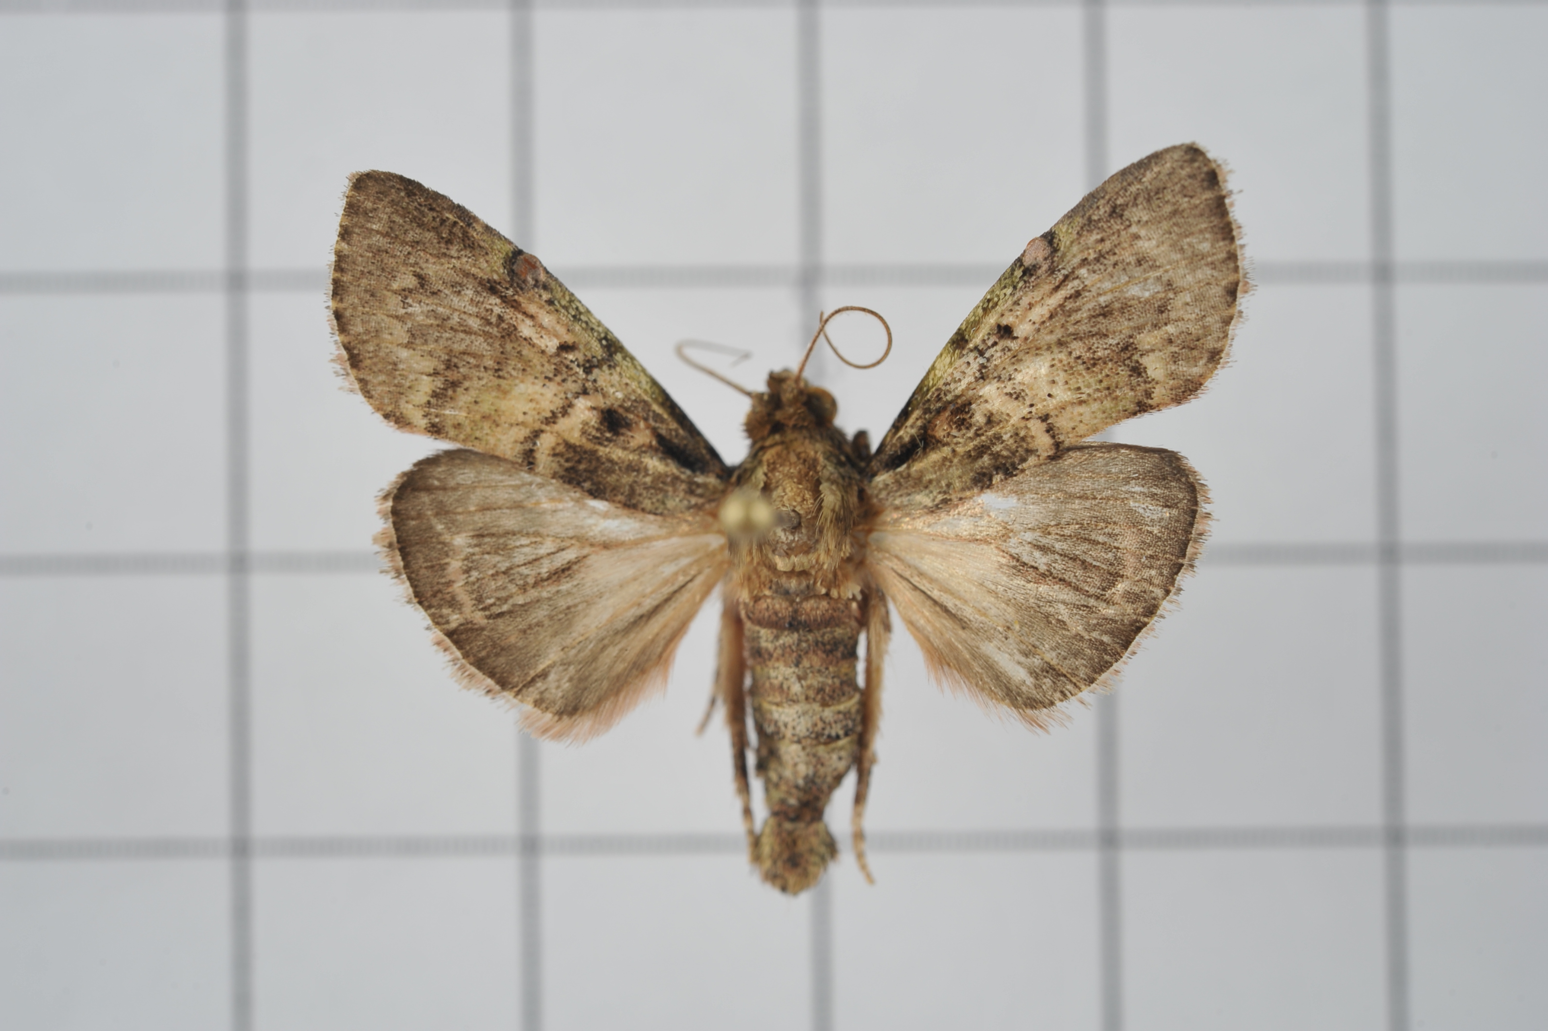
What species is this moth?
Locastra muscosalis
